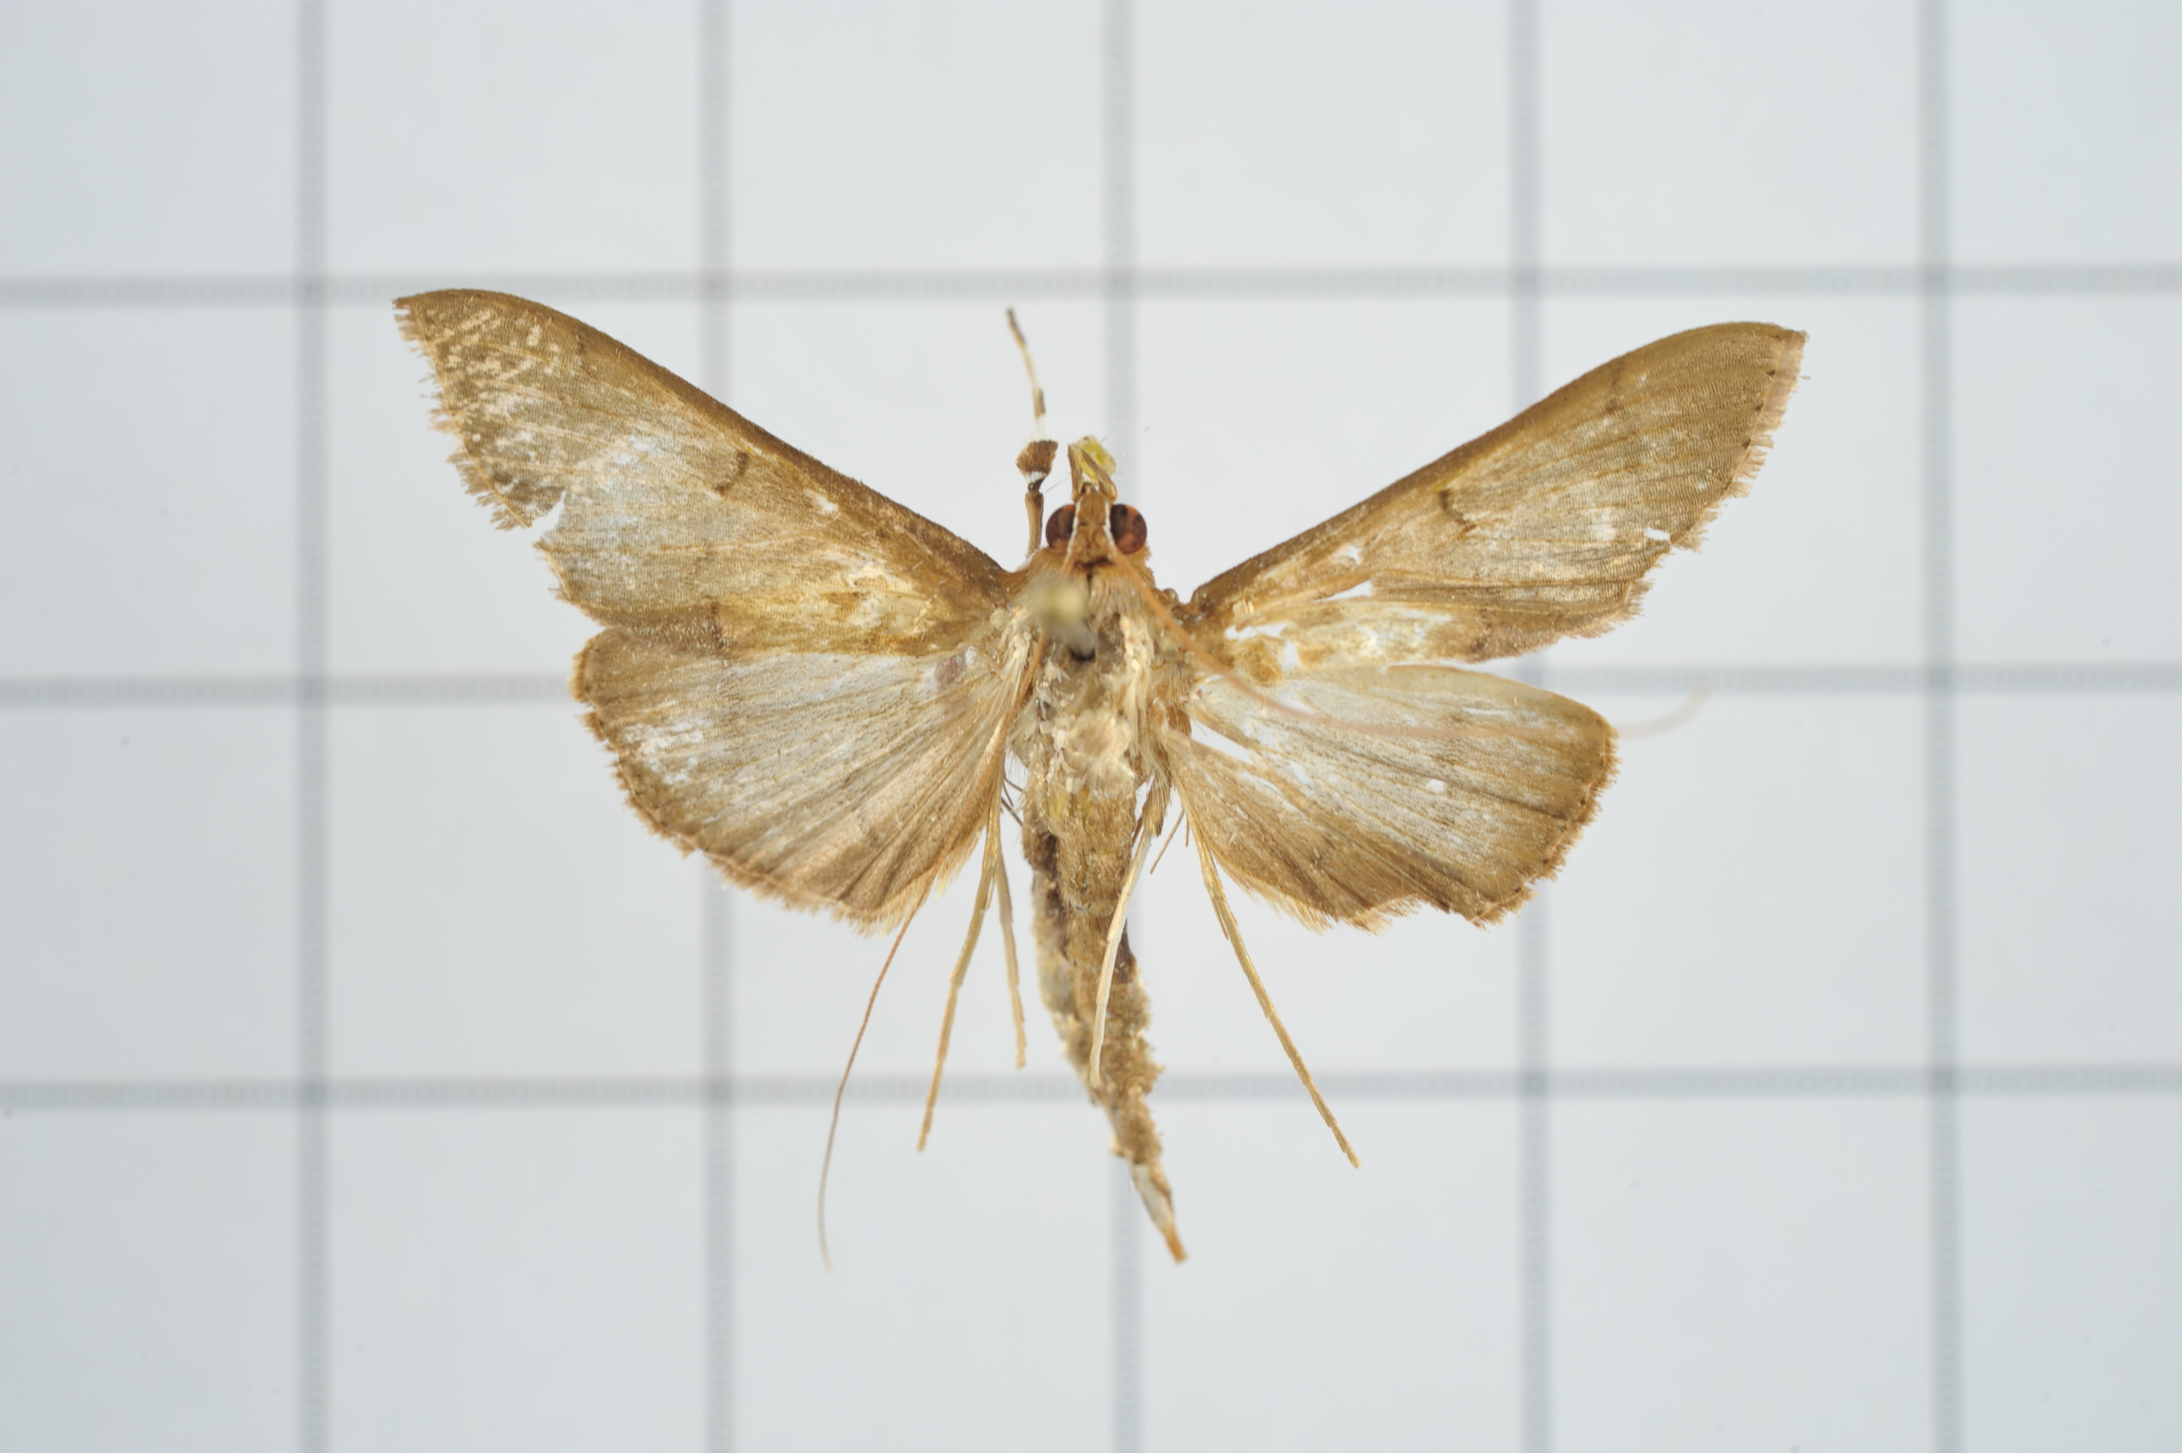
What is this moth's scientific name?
Tetridia caletoralis
